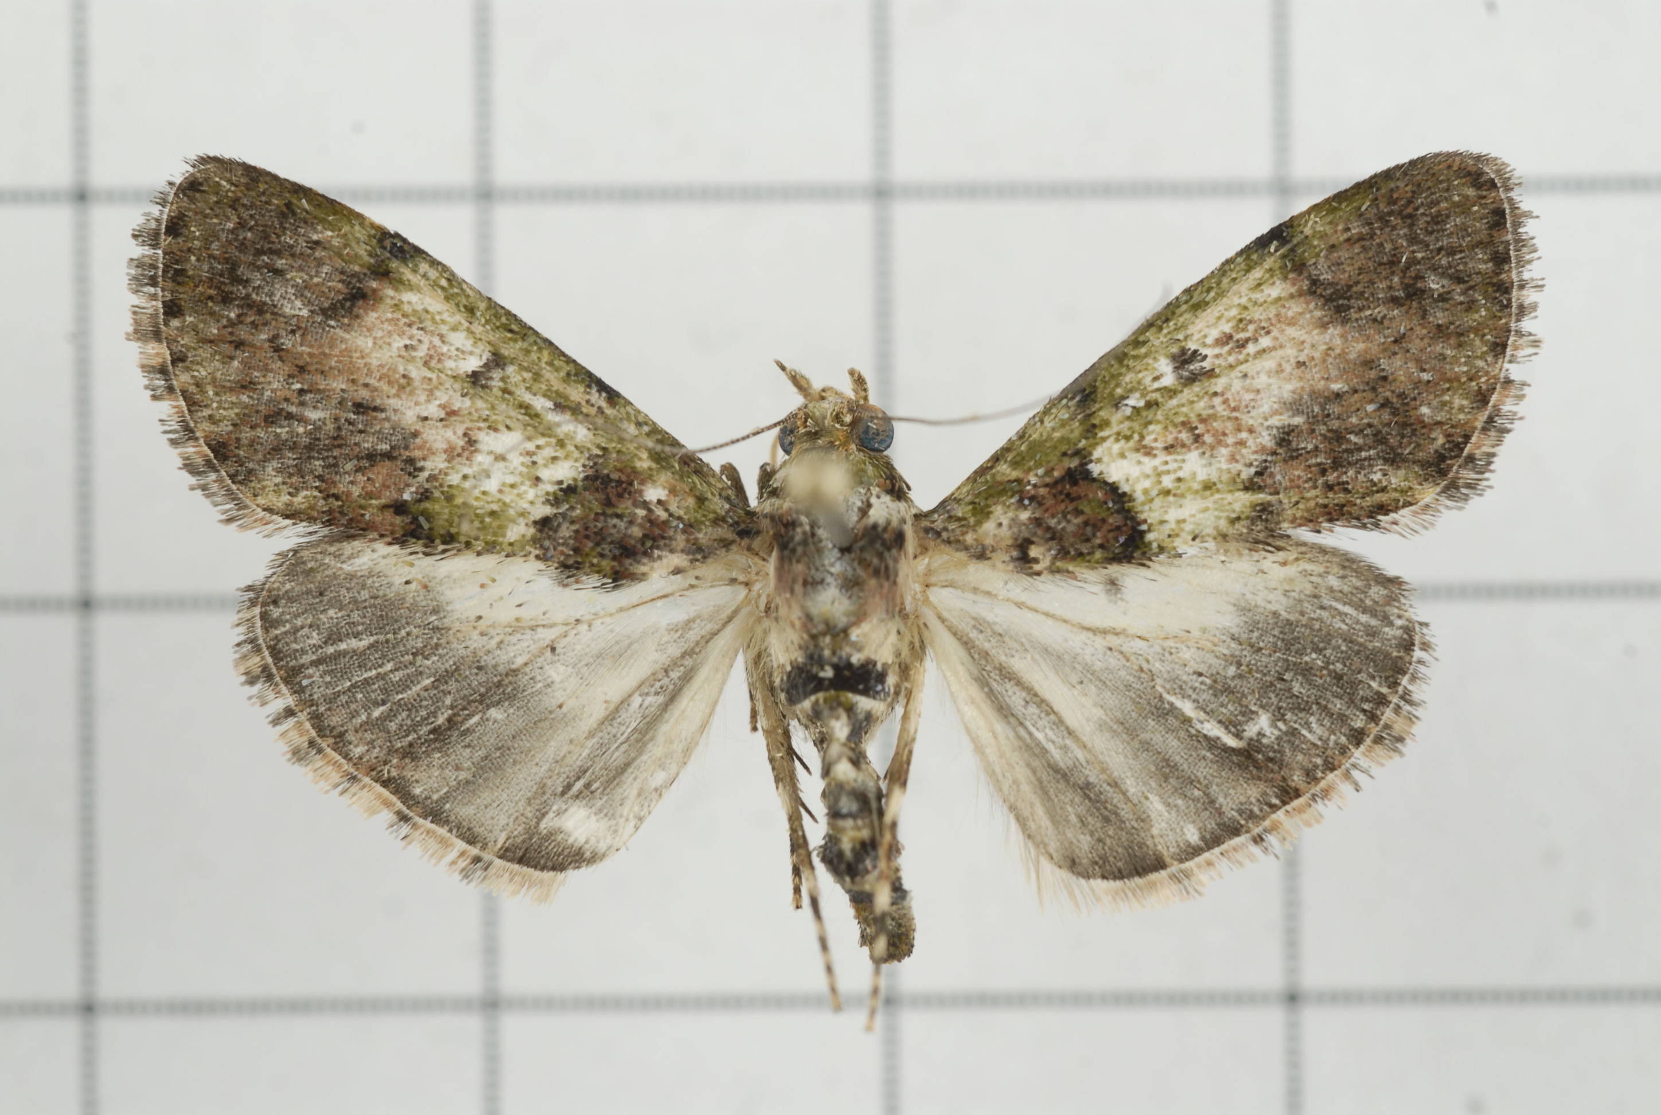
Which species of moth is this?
Teliphasa nubilosa
